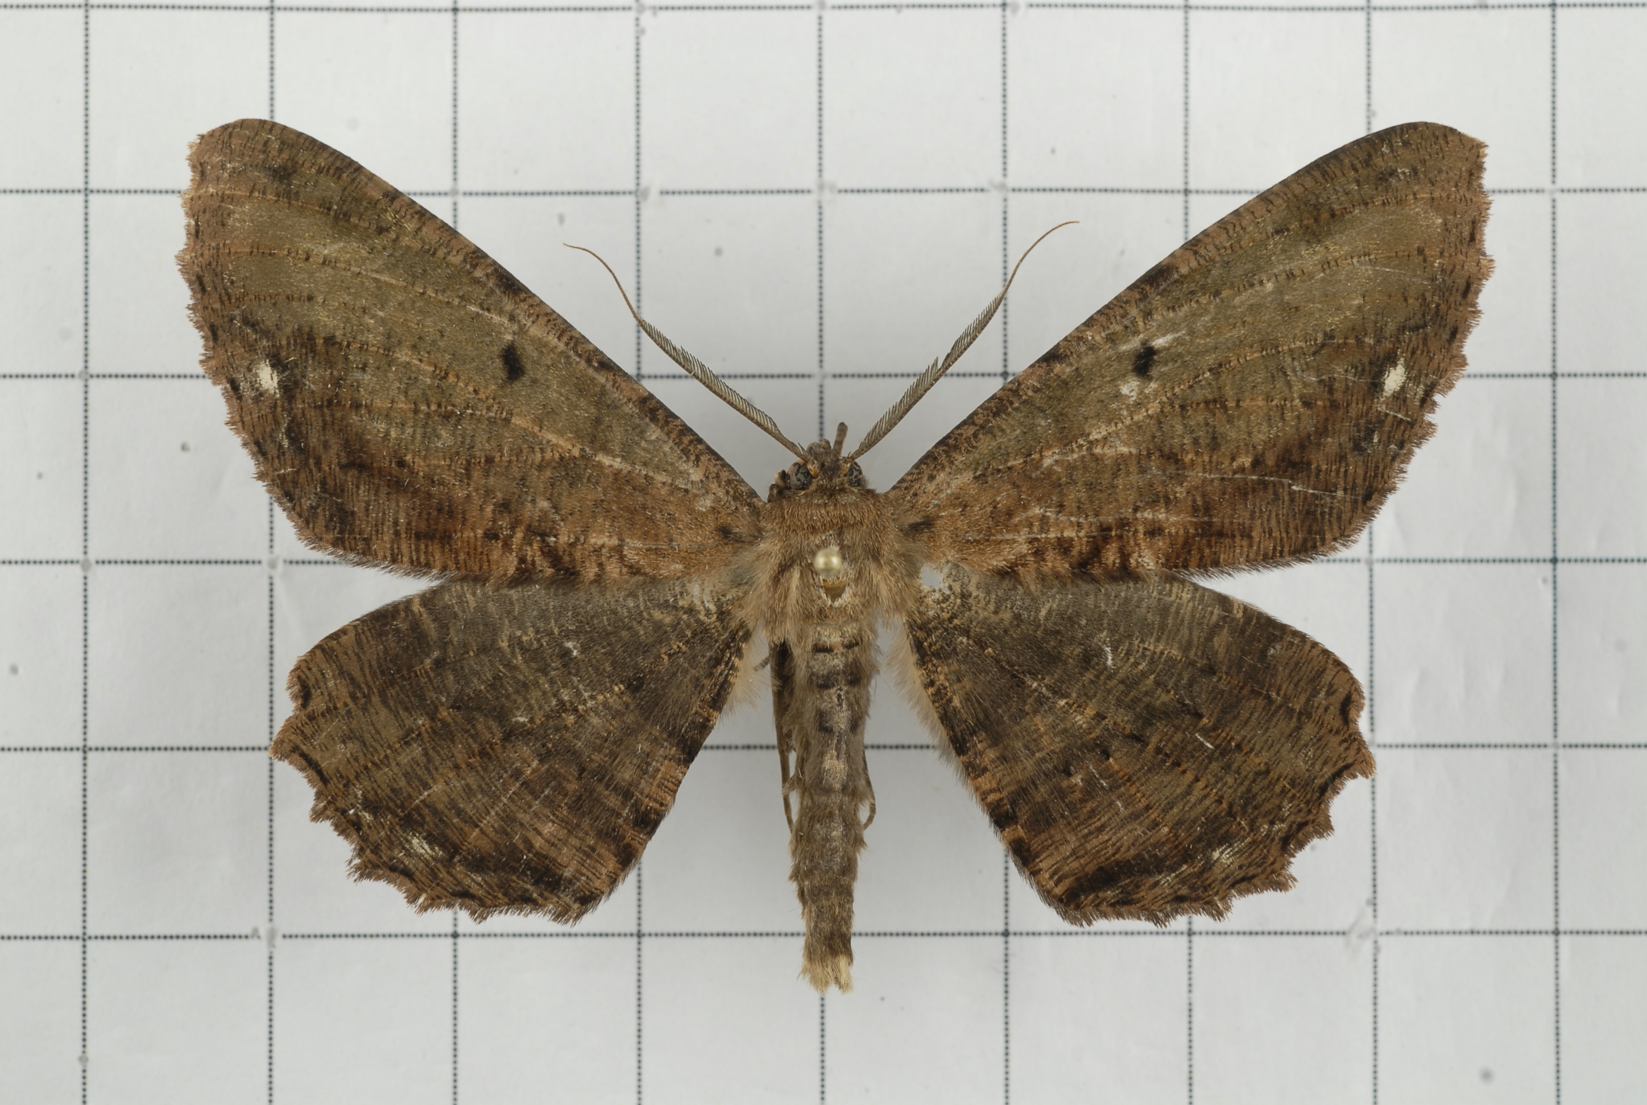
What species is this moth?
Chorodna creataria
